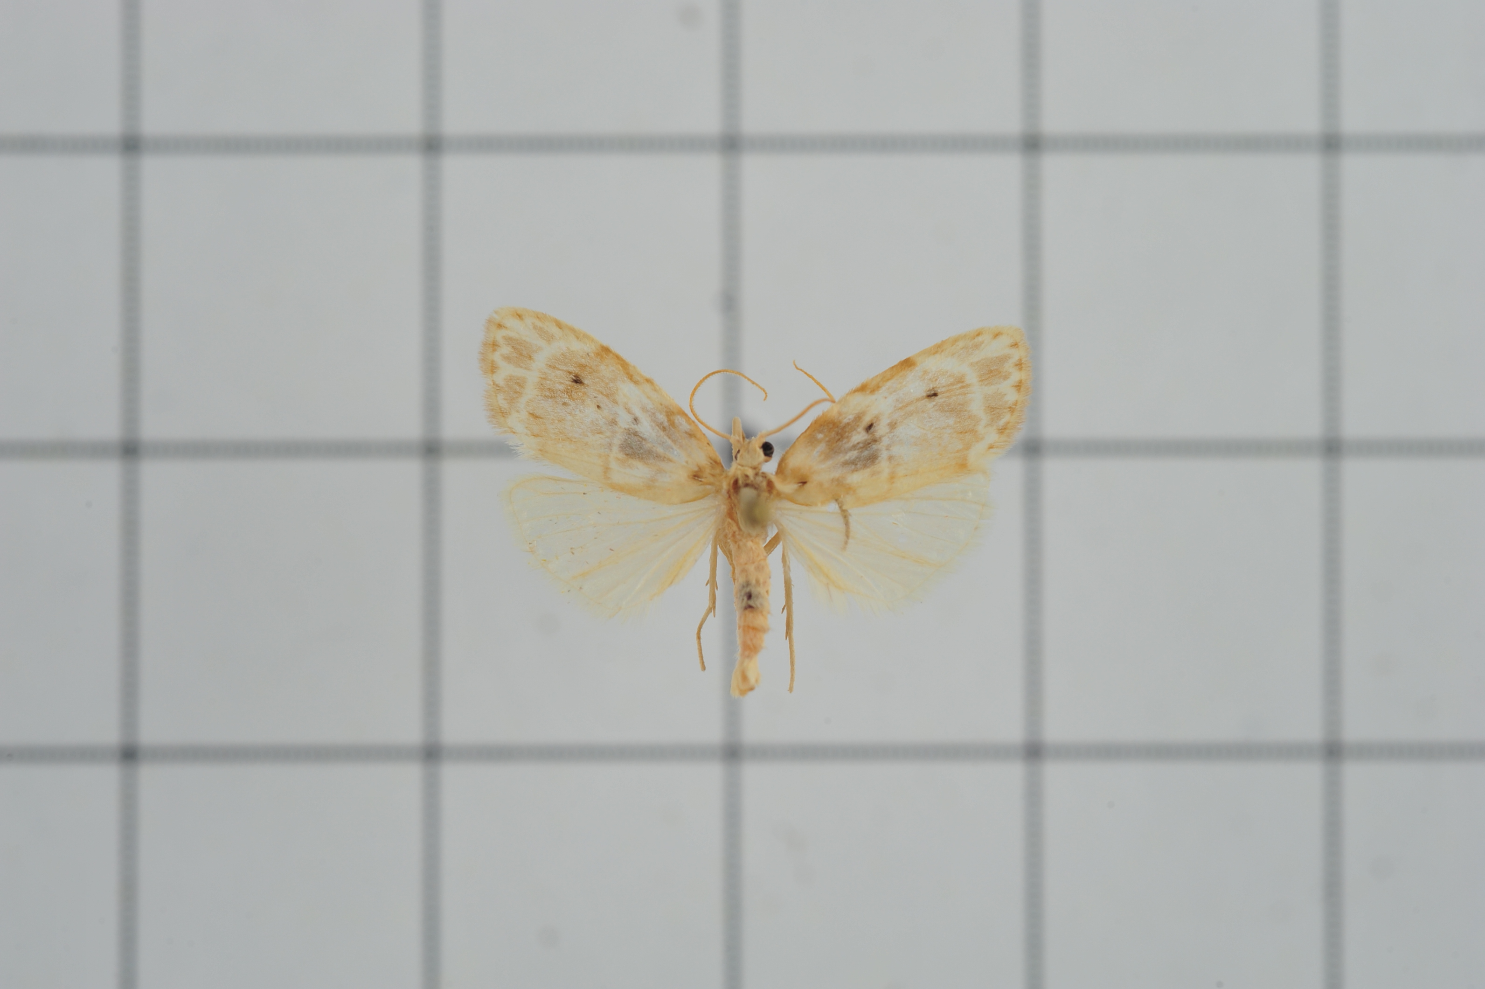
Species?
Schistophleps bipuncta
